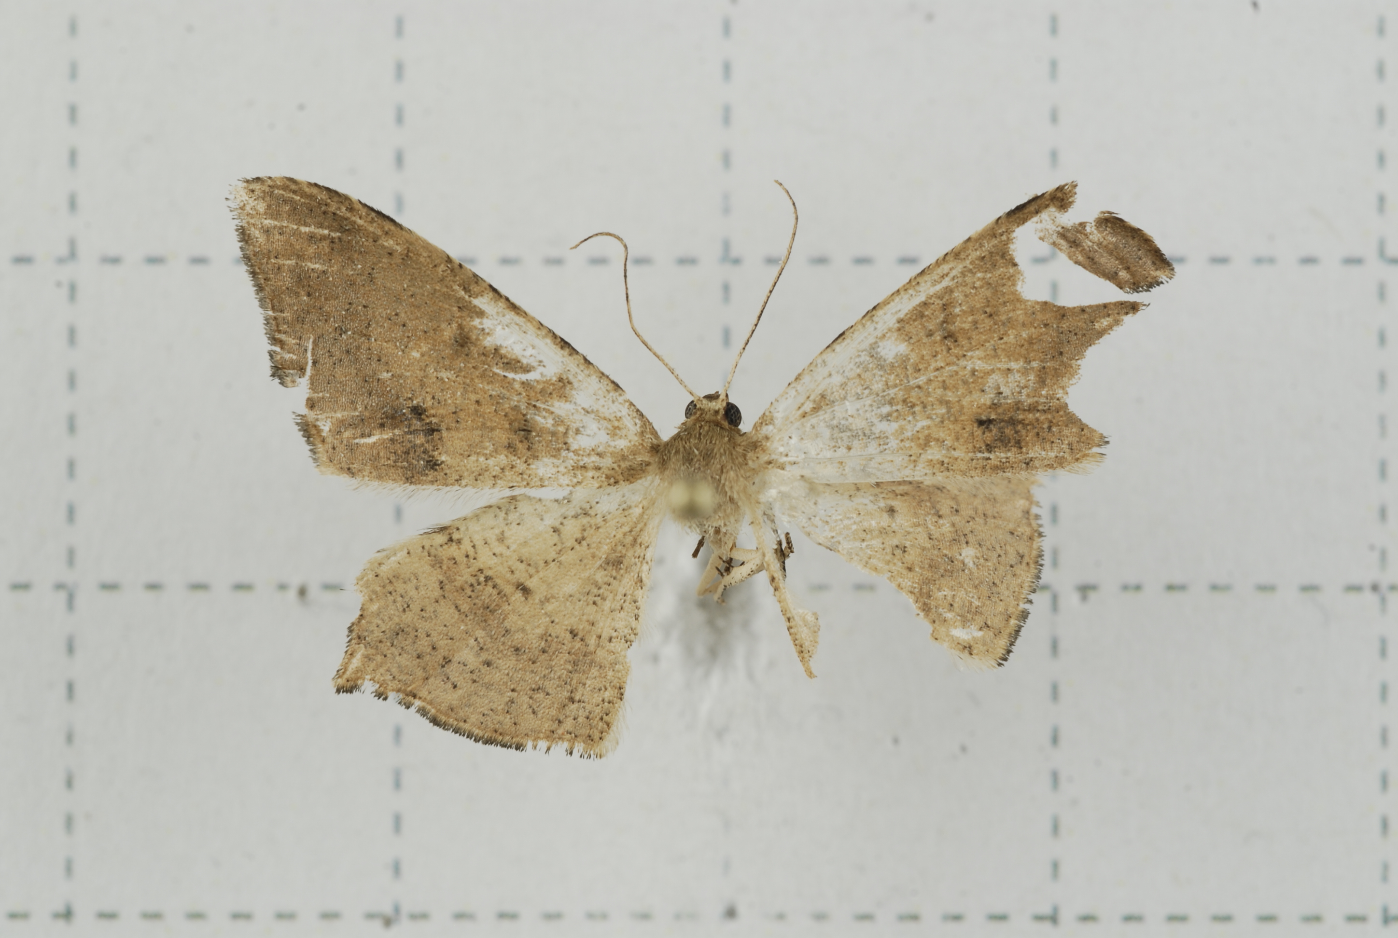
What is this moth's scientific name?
Krananda falcata
